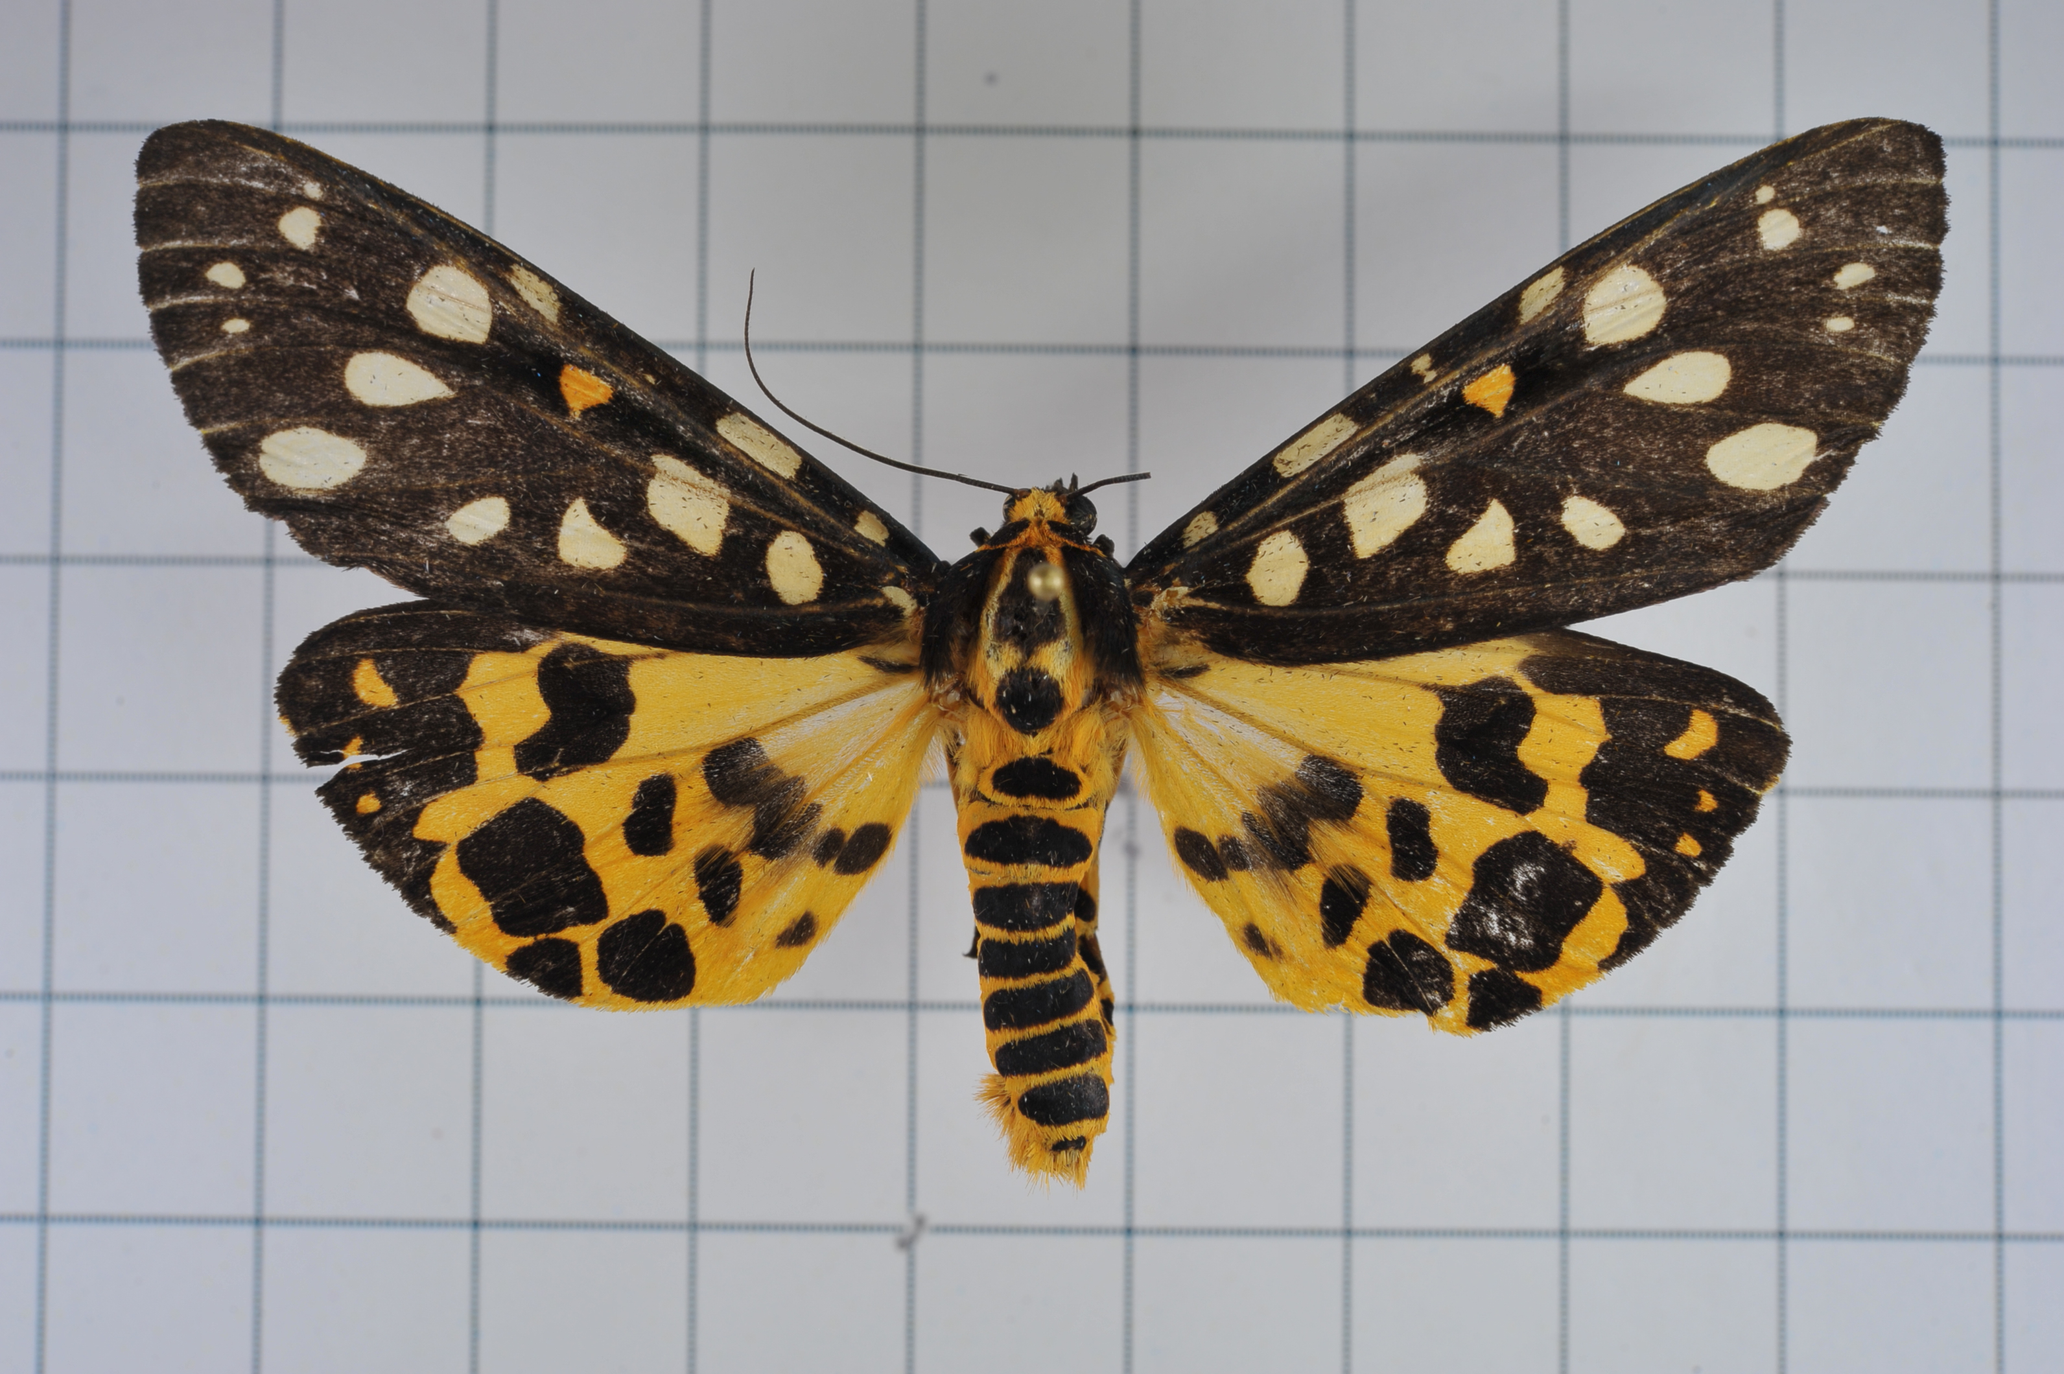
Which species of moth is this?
Aglaomorpha histrio formosana
